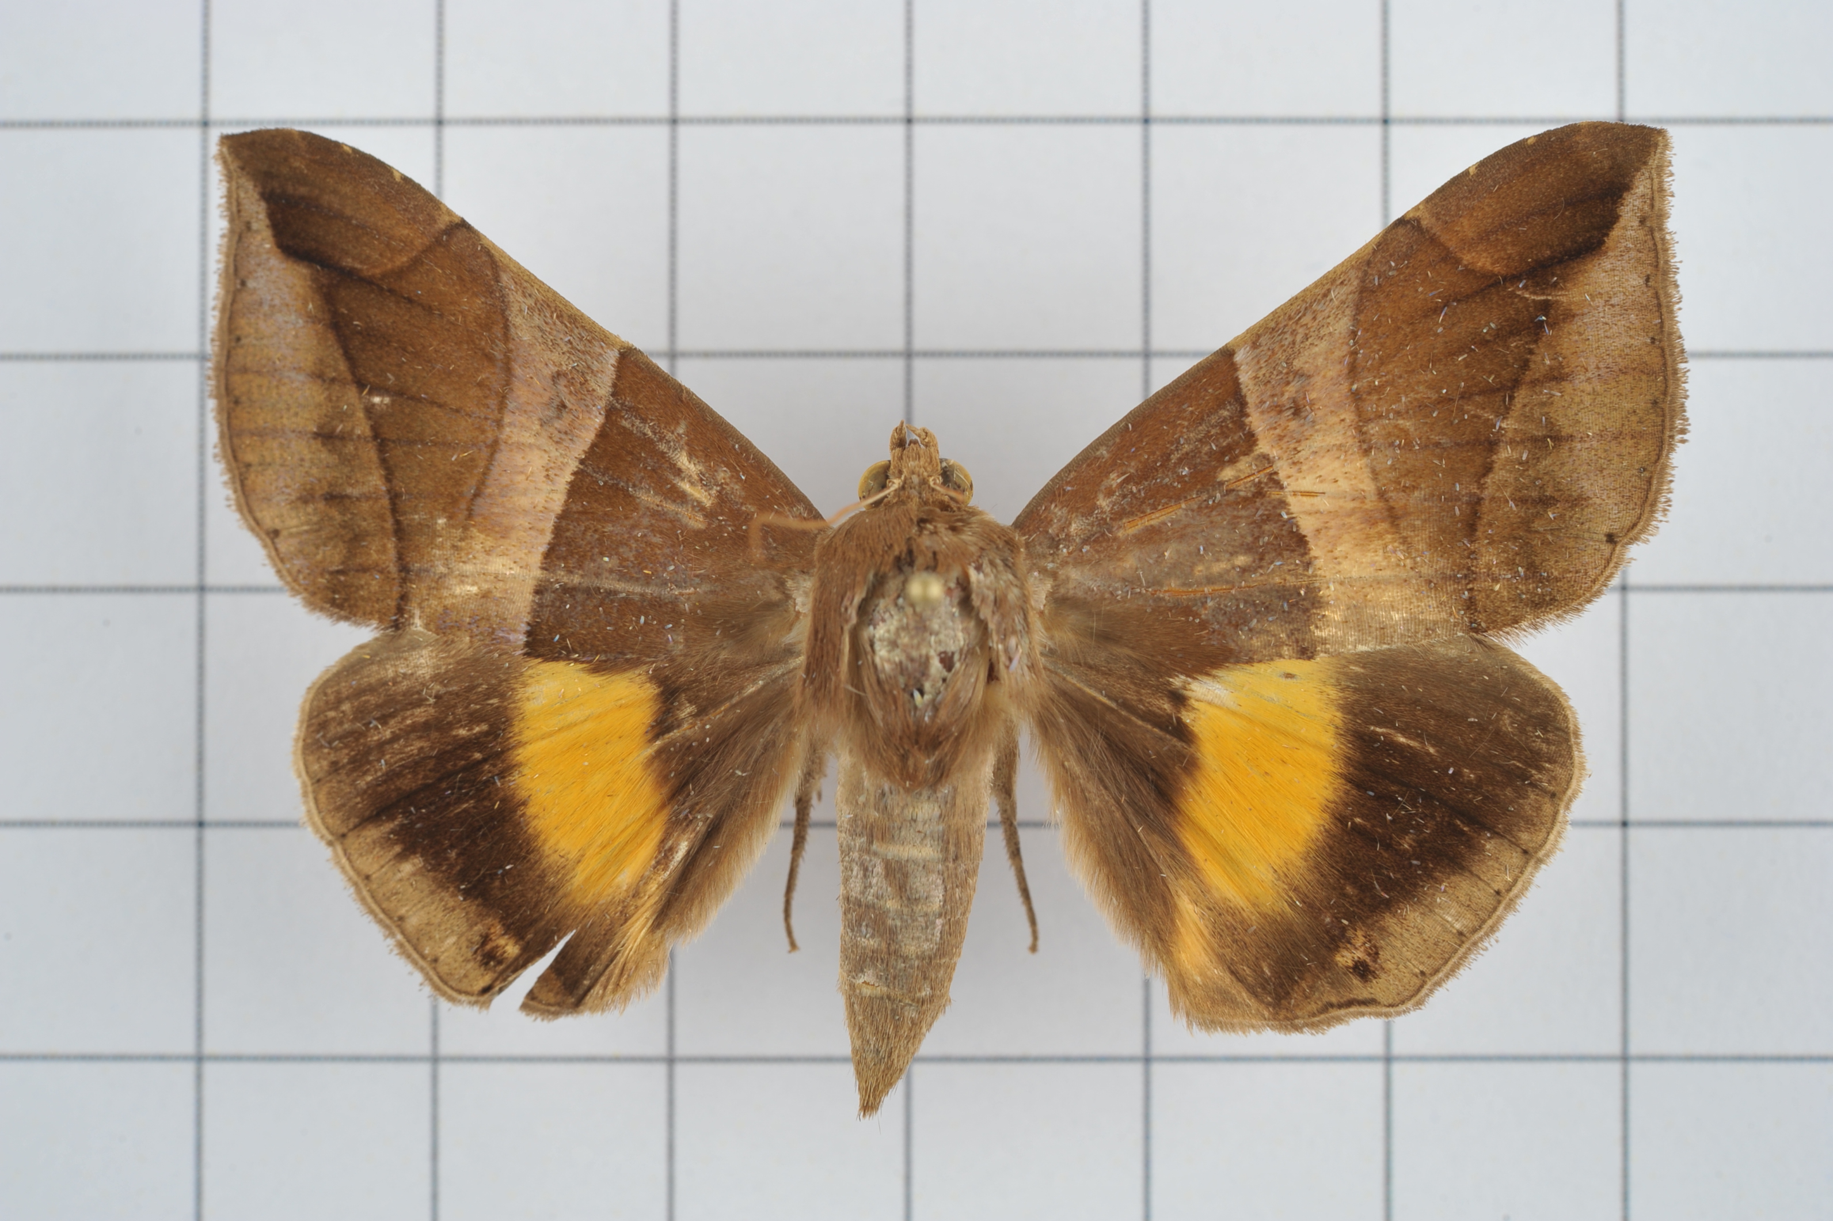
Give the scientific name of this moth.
Bastilla fulvotaenia
